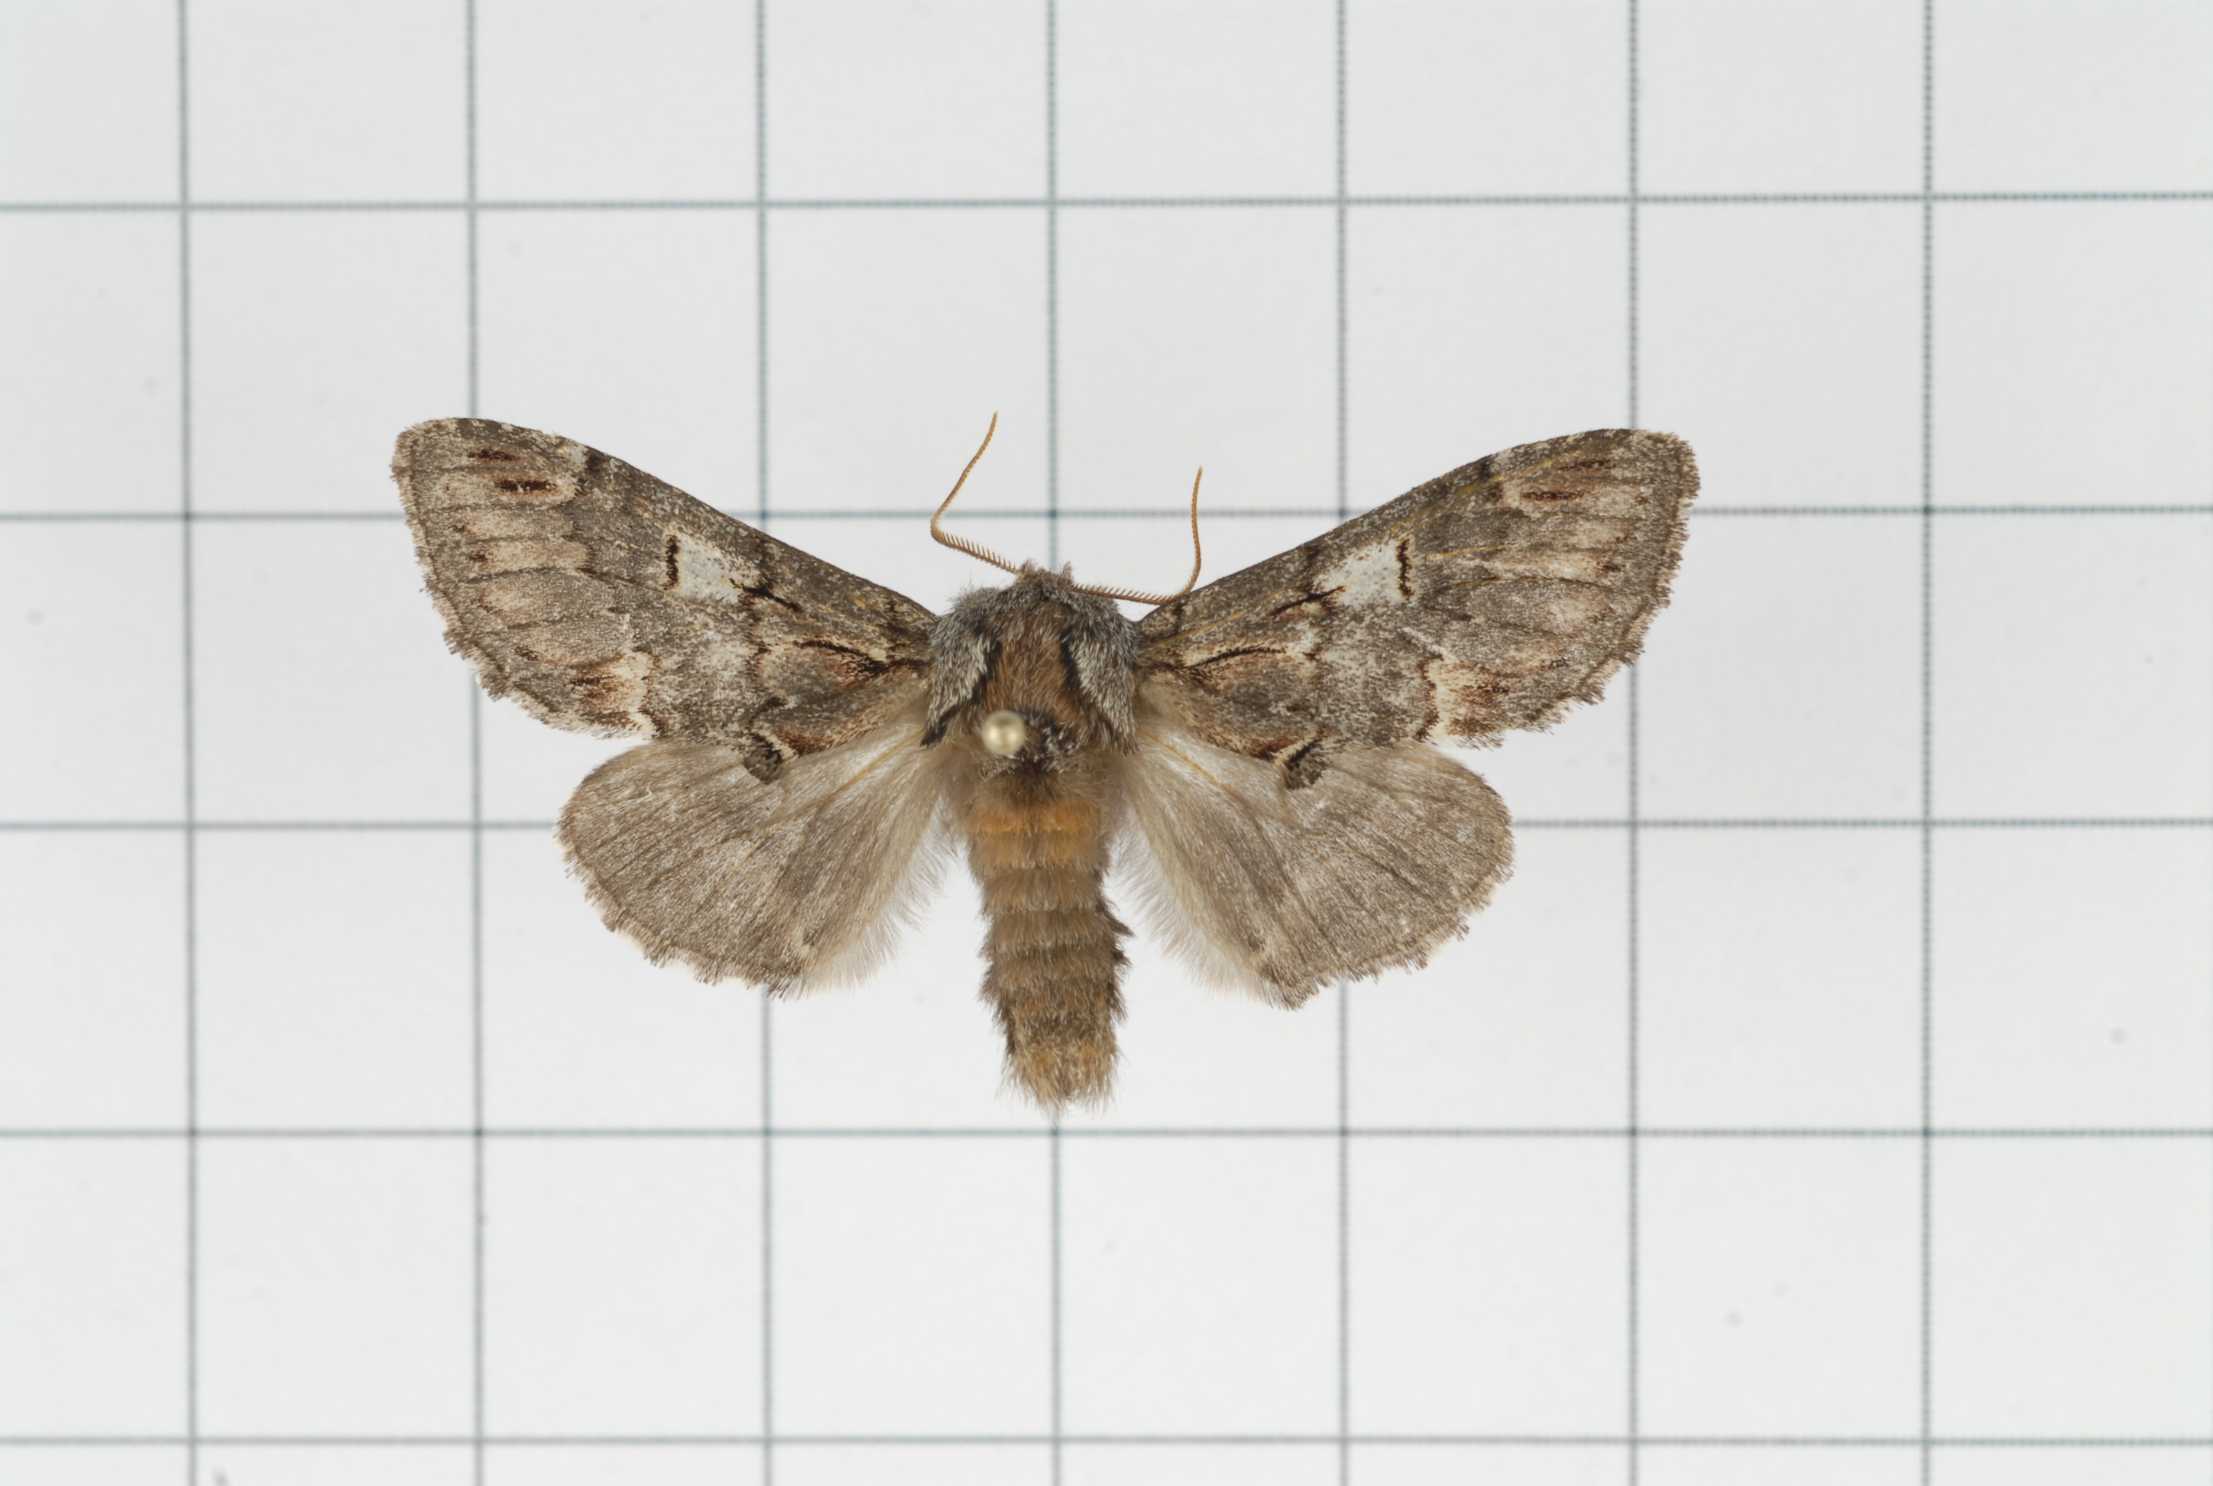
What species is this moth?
Notodonta griseotincta
